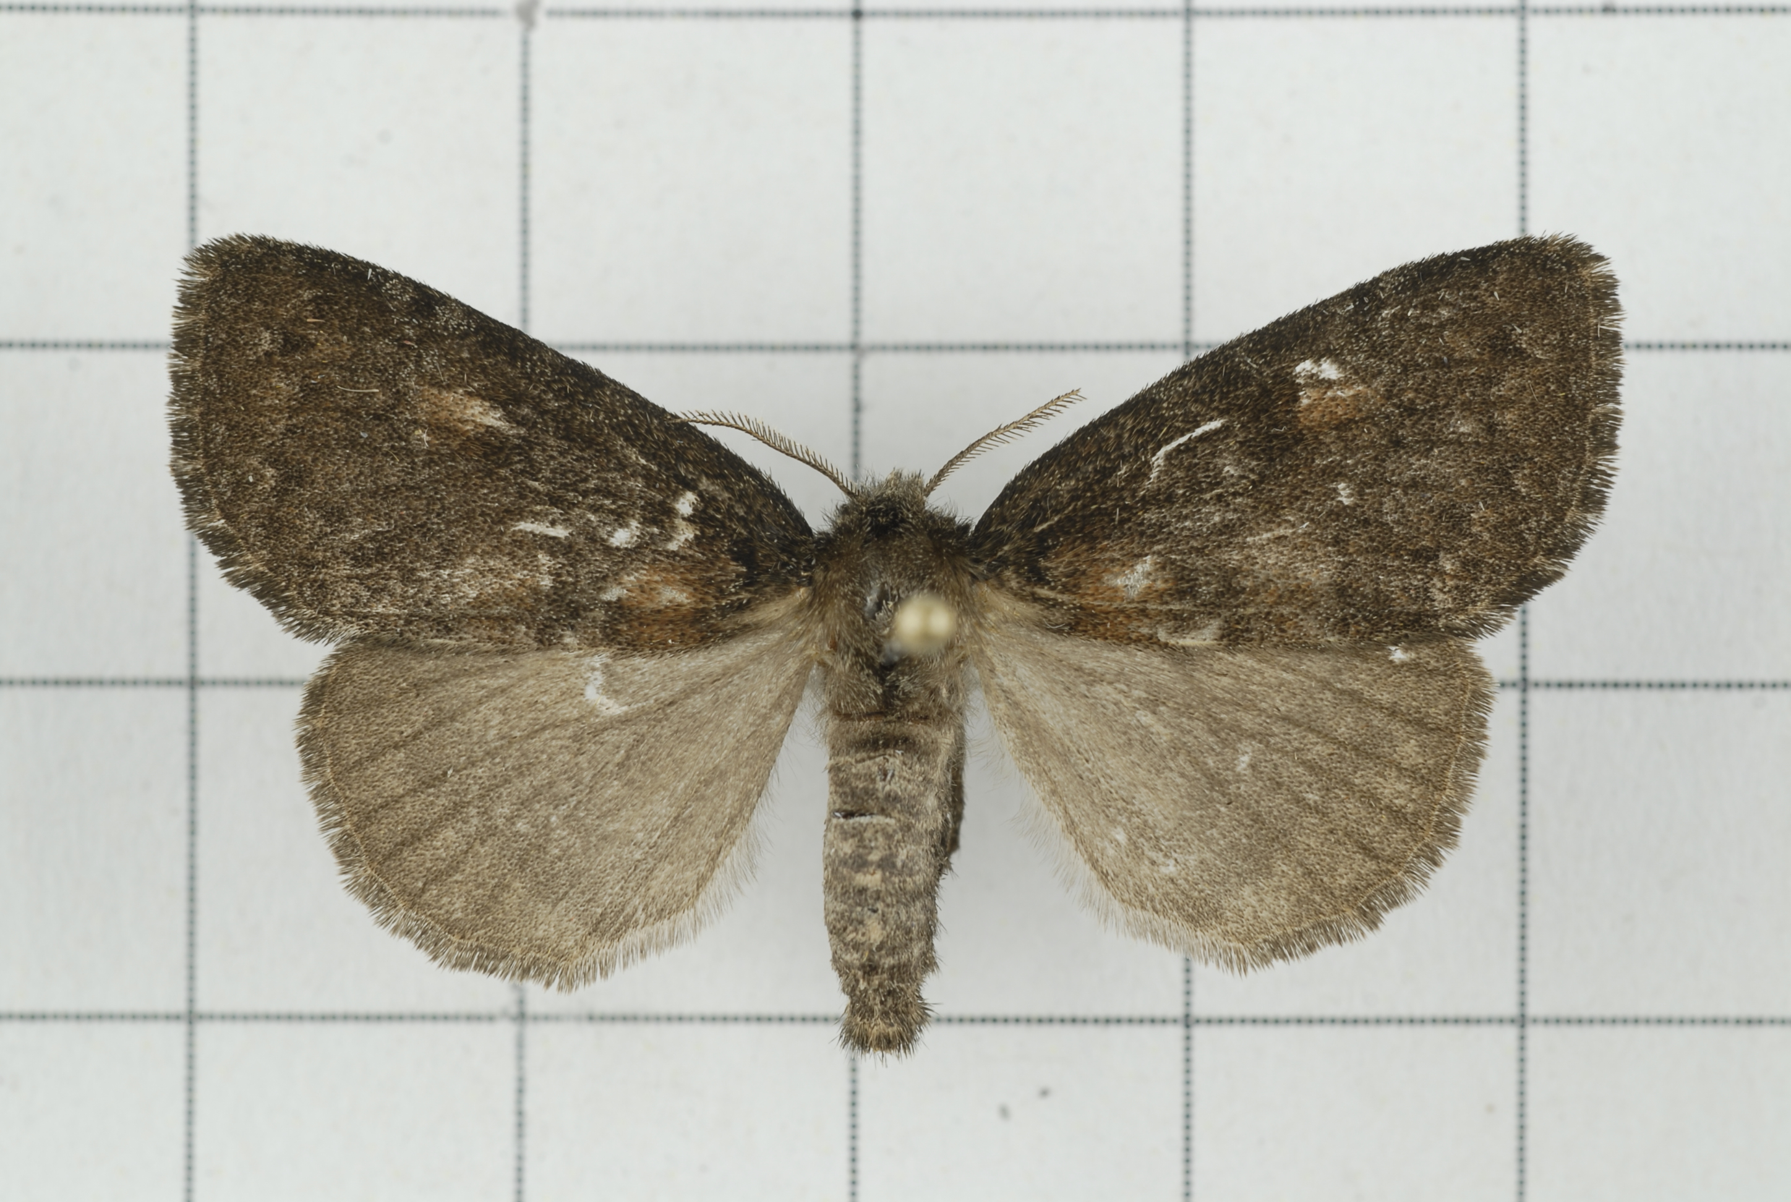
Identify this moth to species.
Ilema kosemponica
